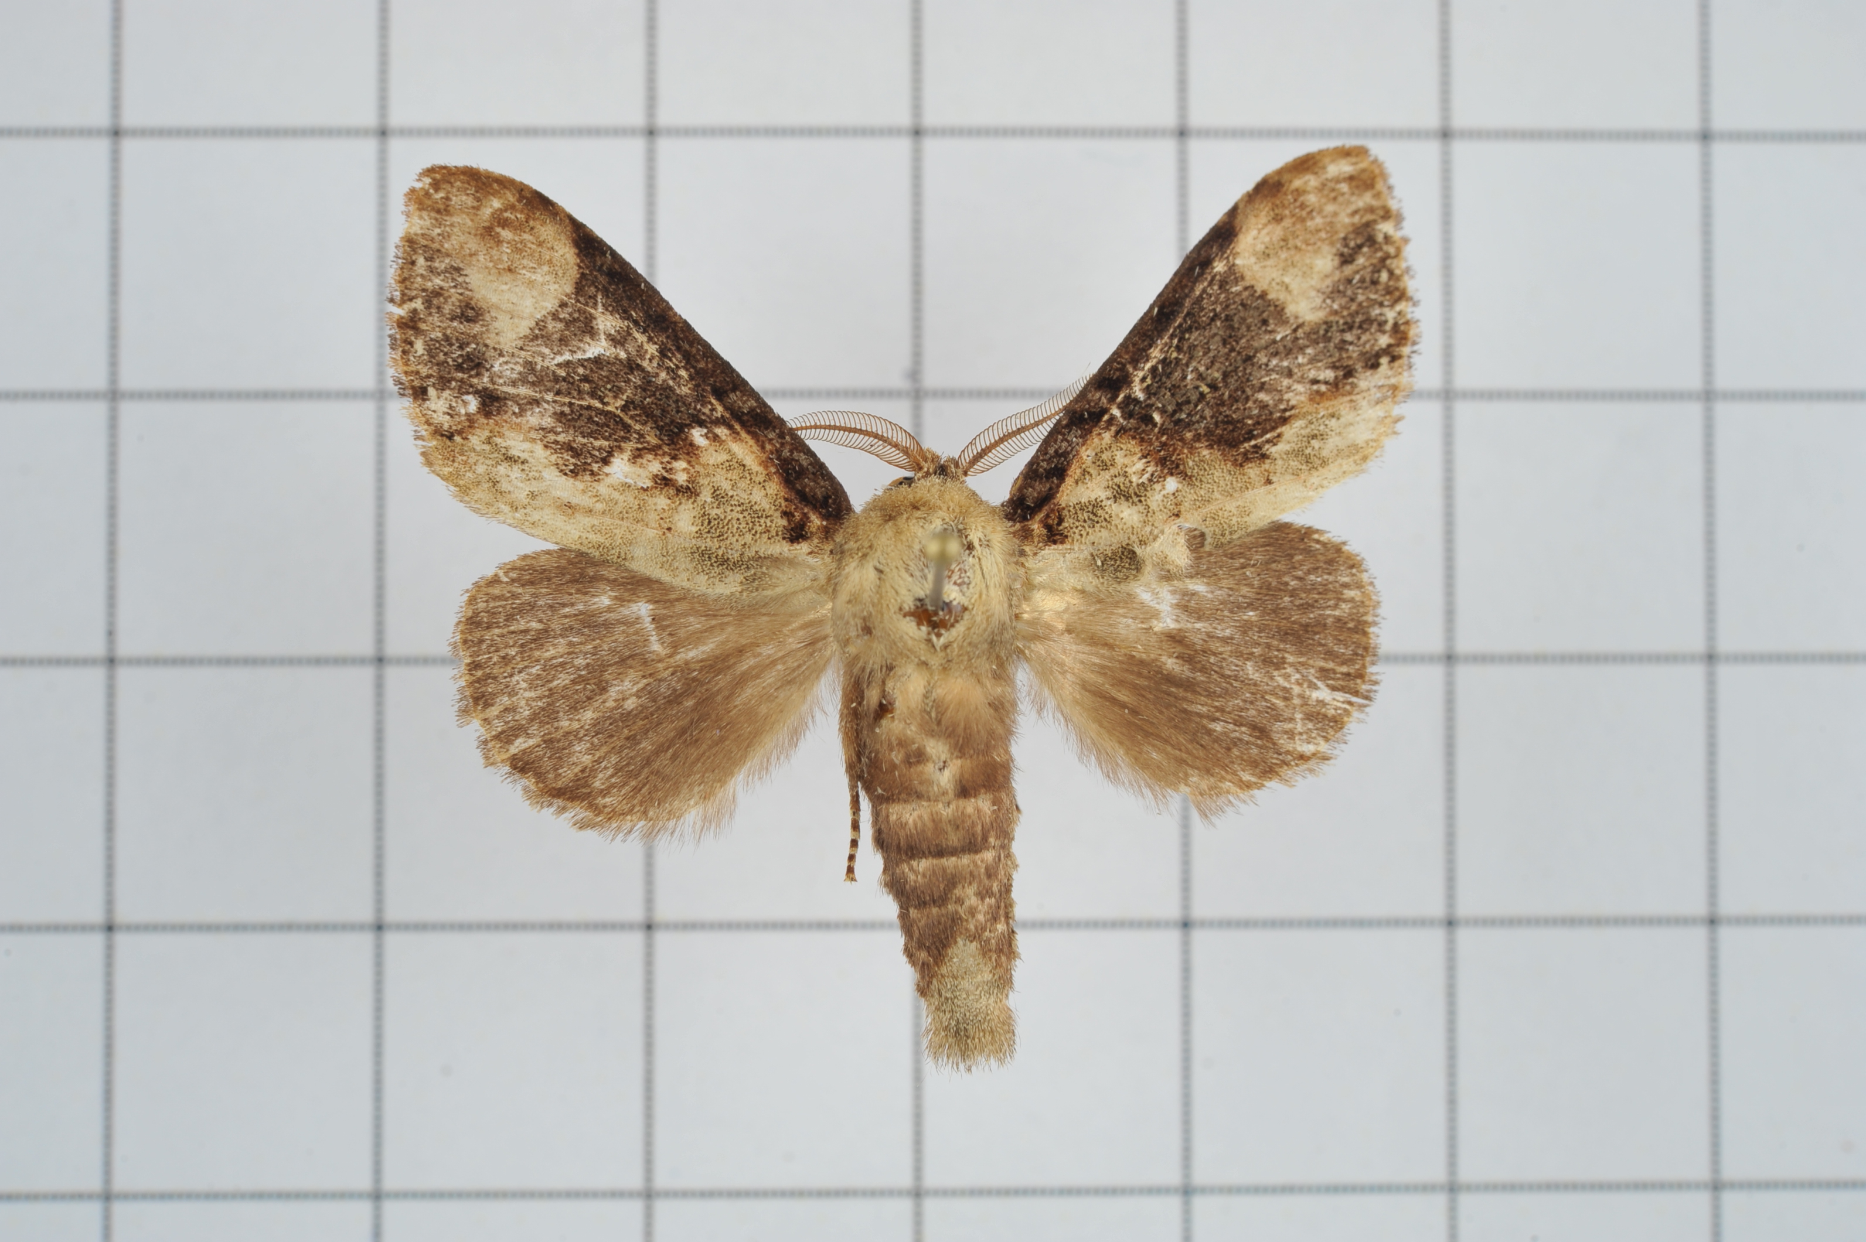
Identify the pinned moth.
Formofentonia orbifer rotundata
